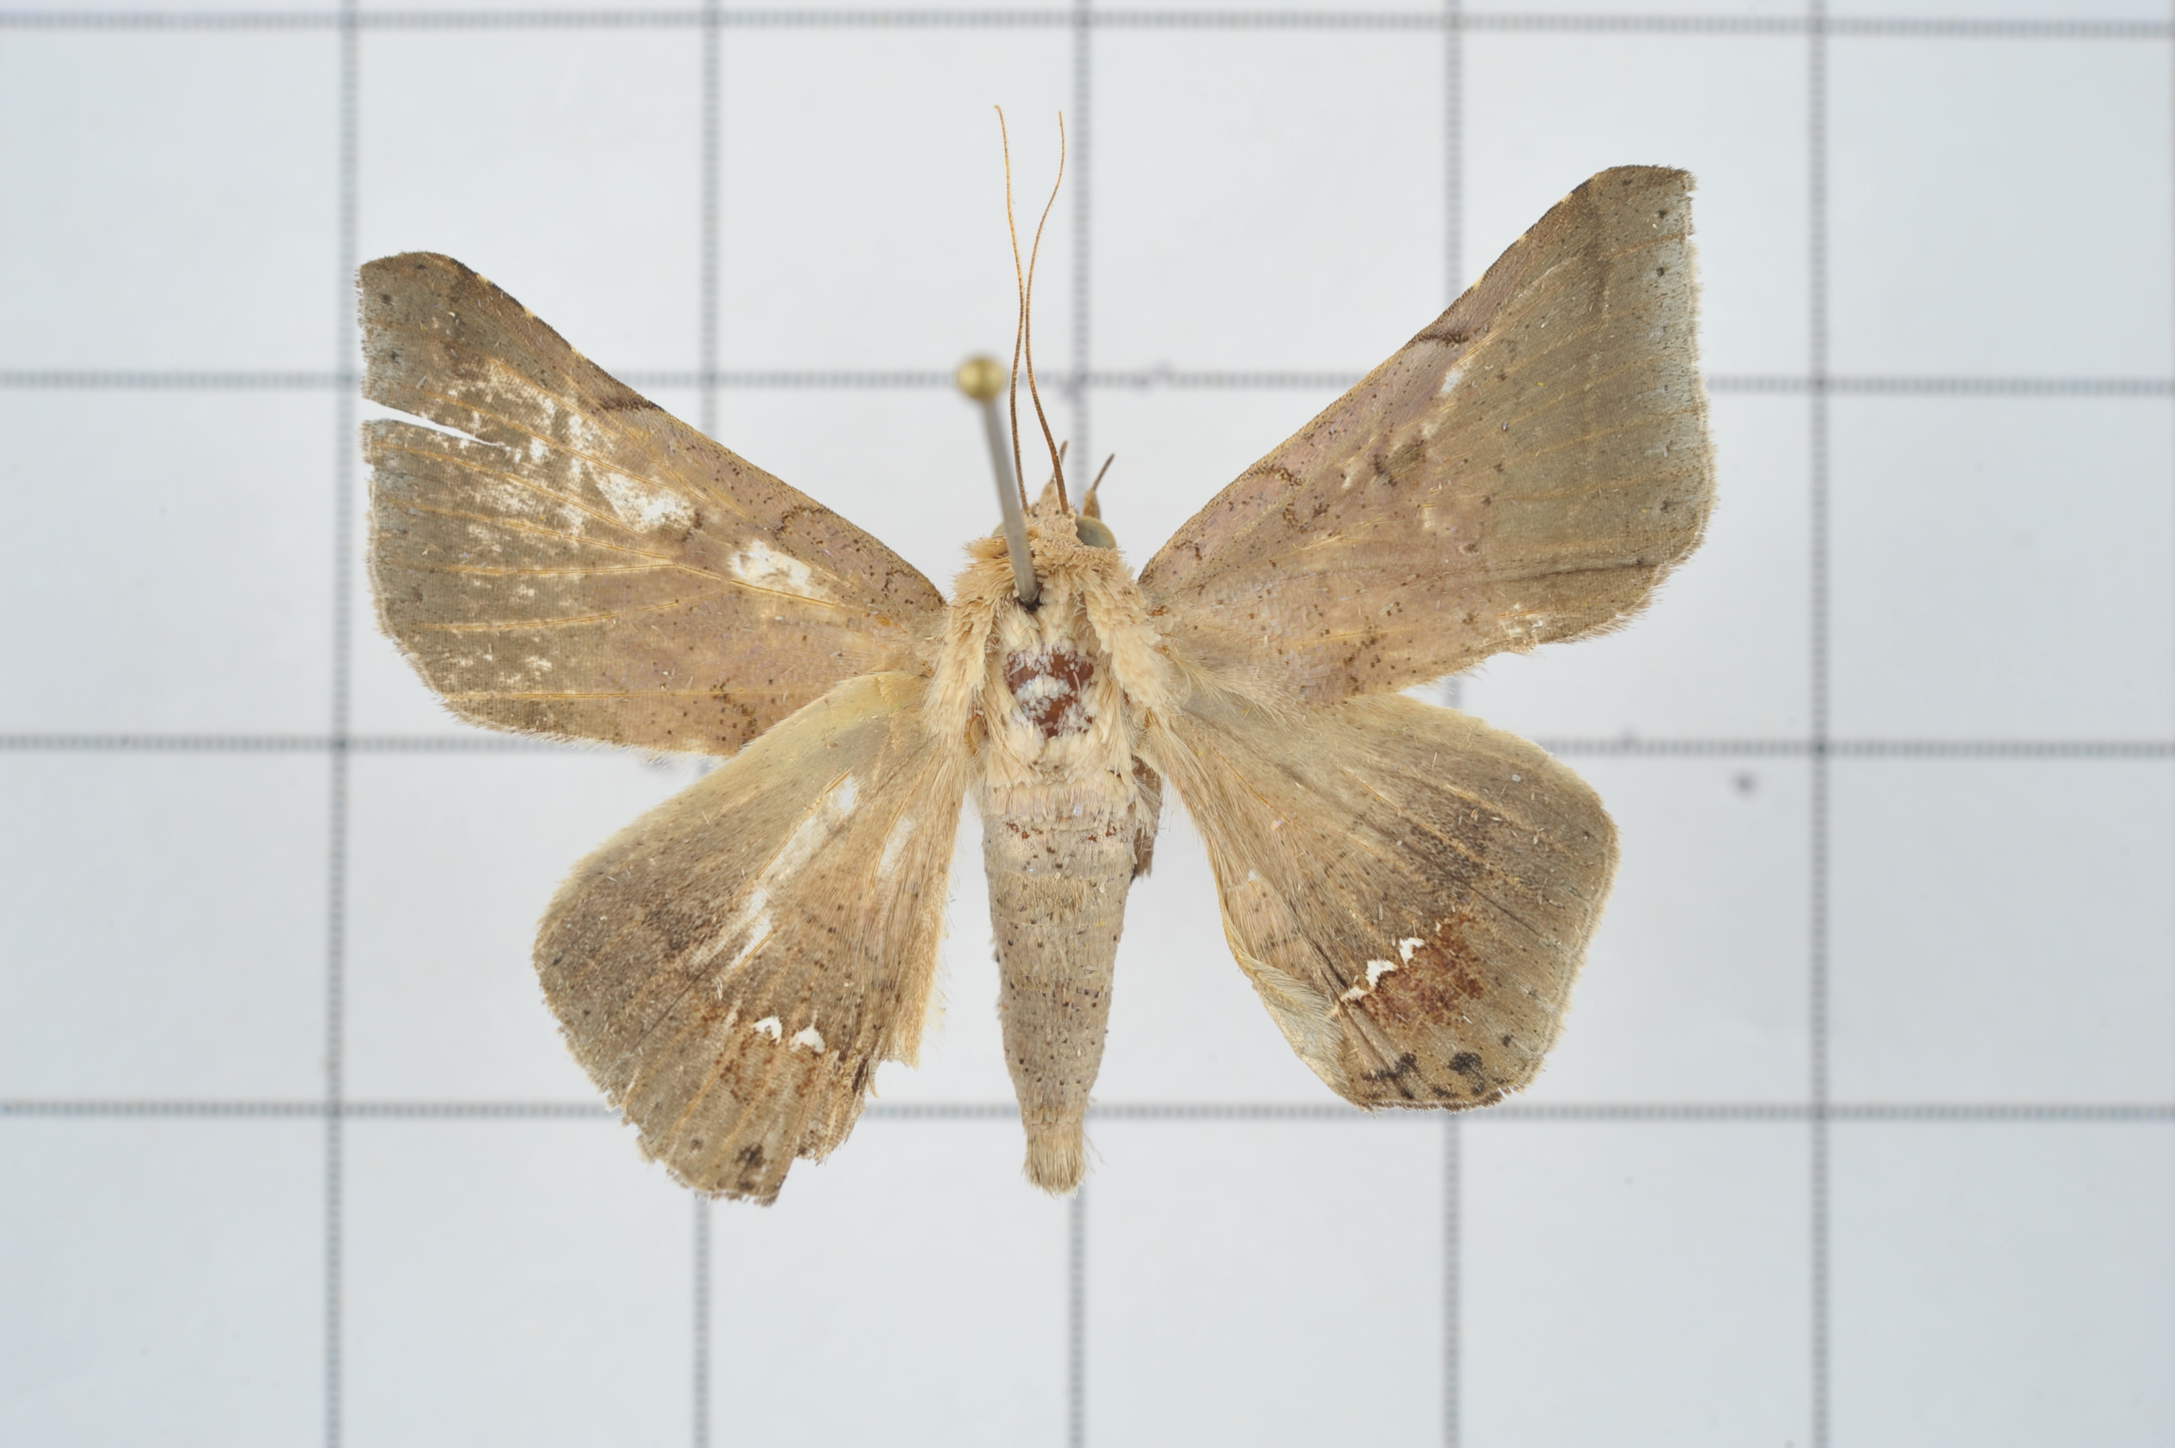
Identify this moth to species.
Macaldenia palumba
